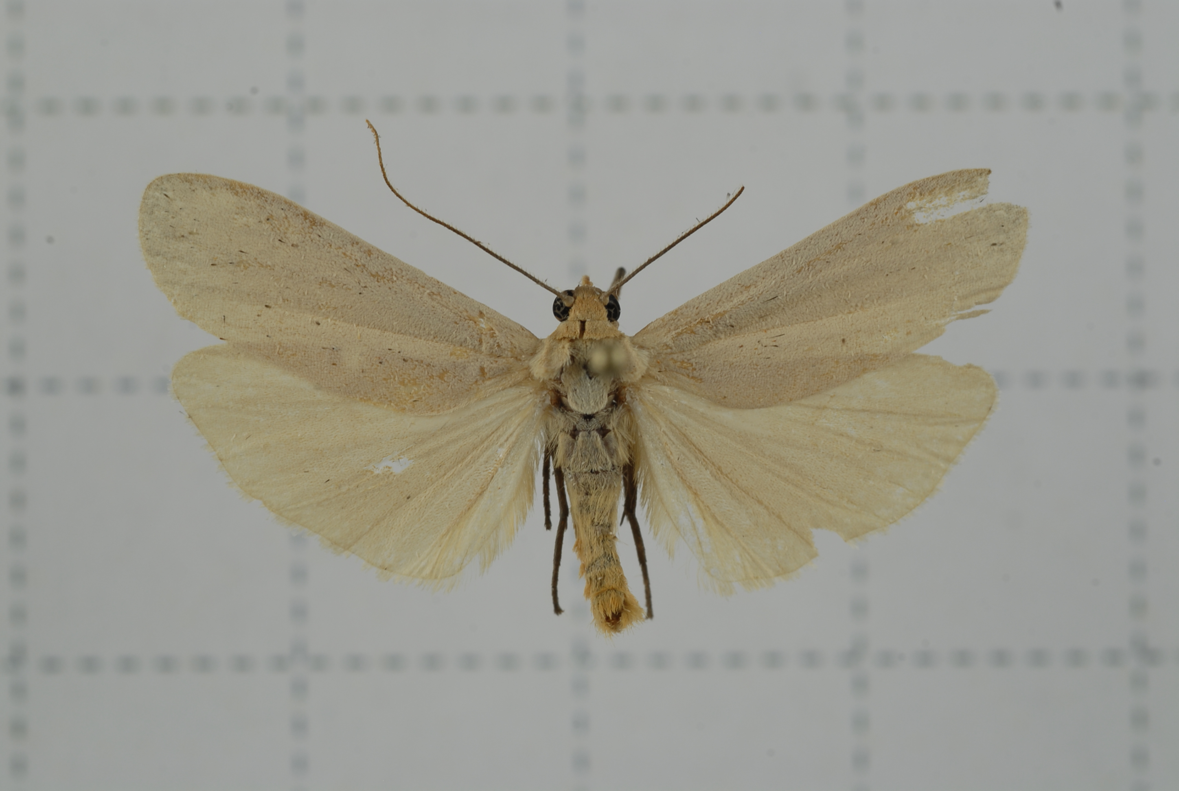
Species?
Eilema ranrunensis
